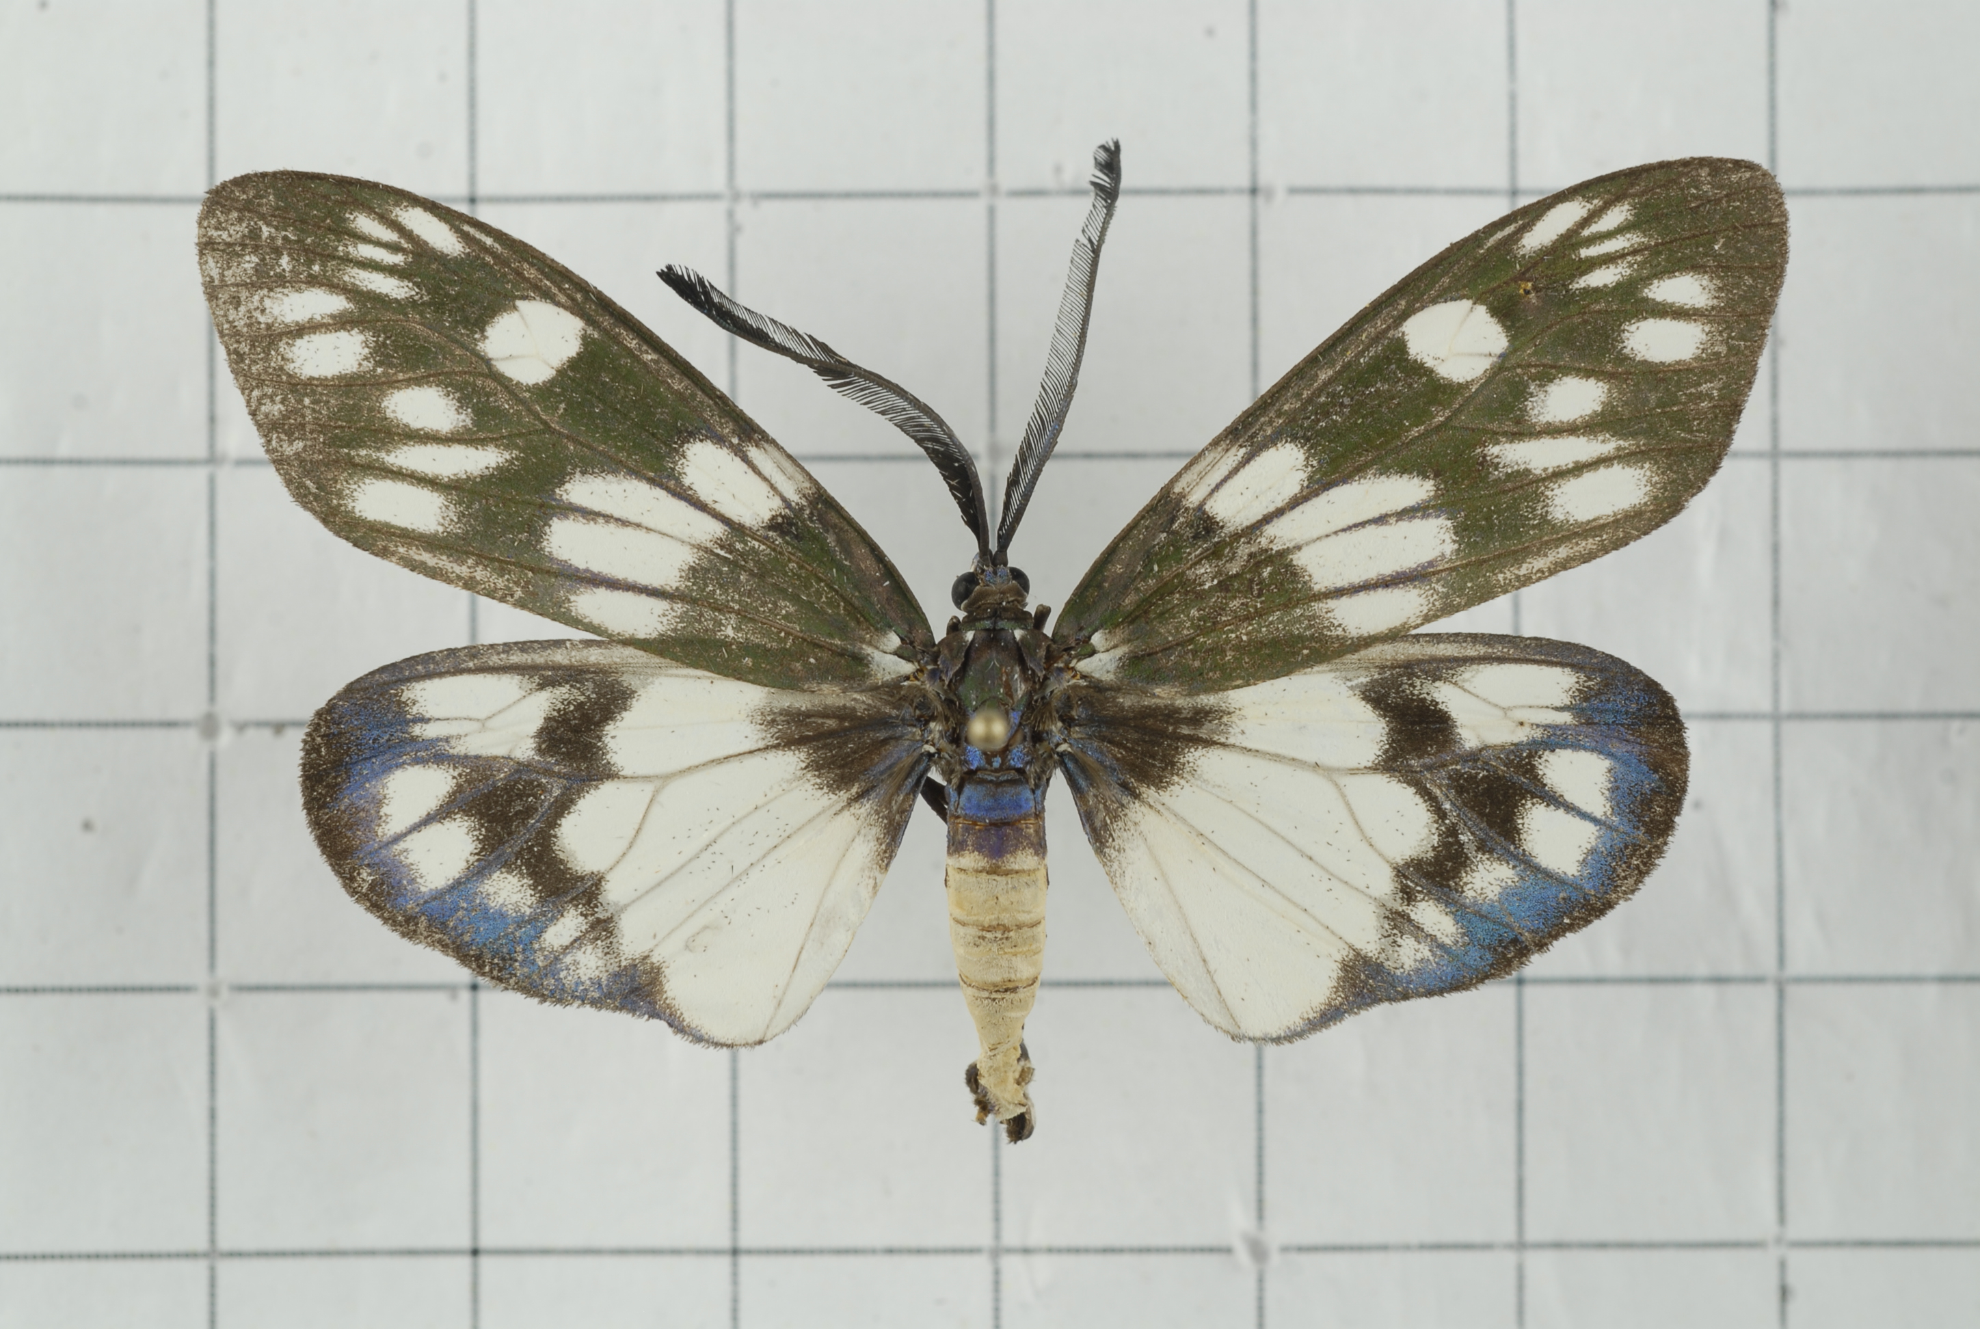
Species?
Eterusia aedea formosana
